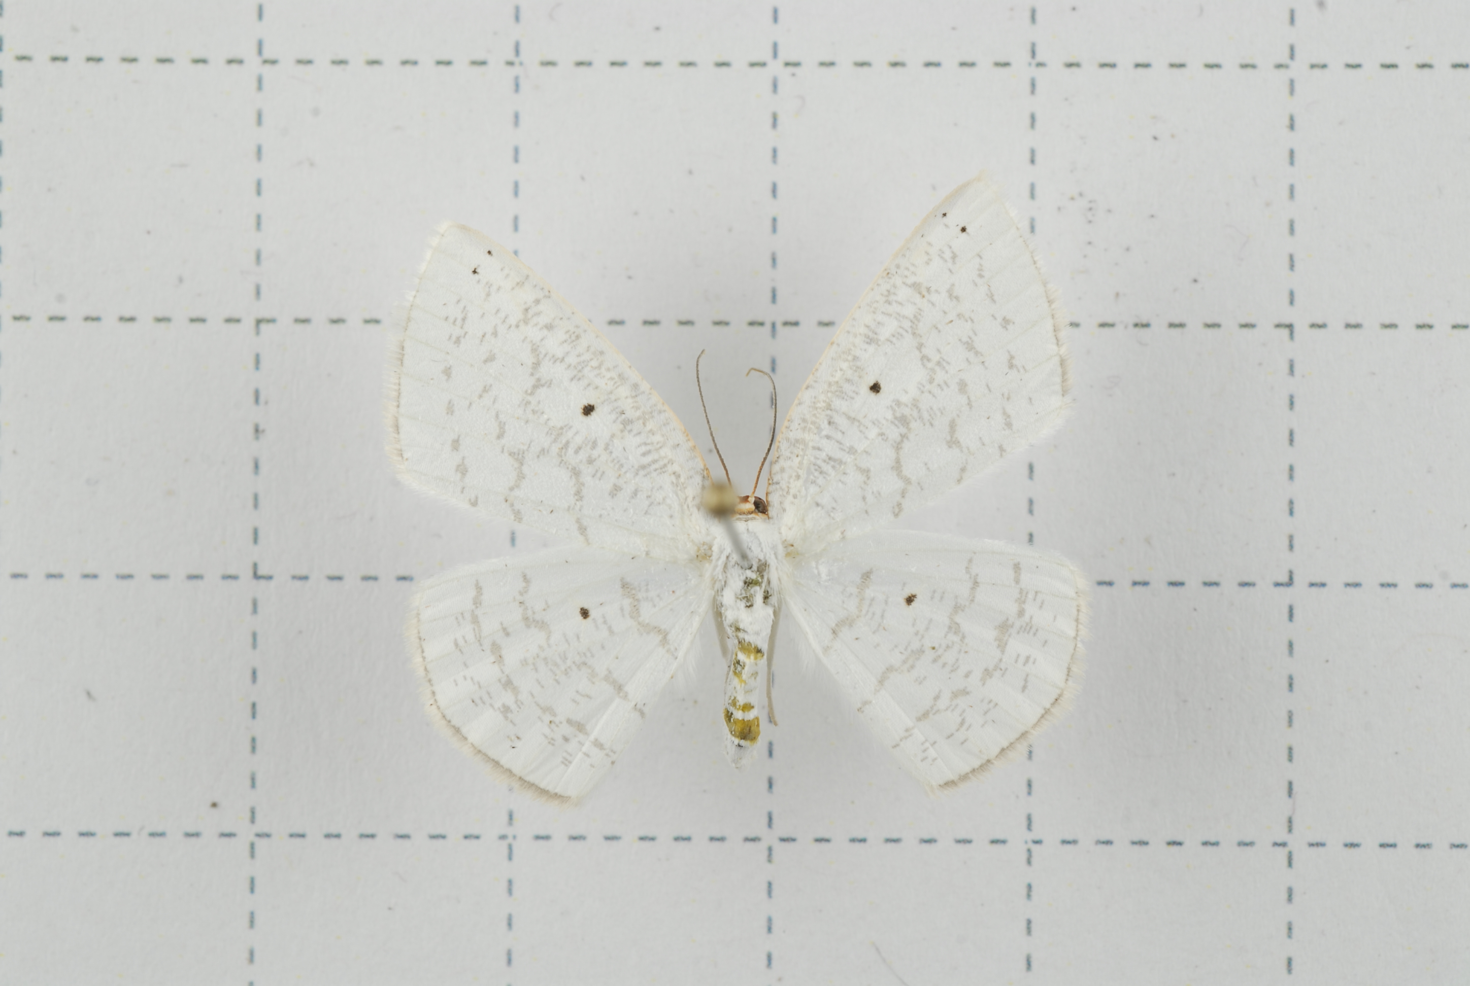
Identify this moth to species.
Orthocabera tinagmaria tinagmaria
